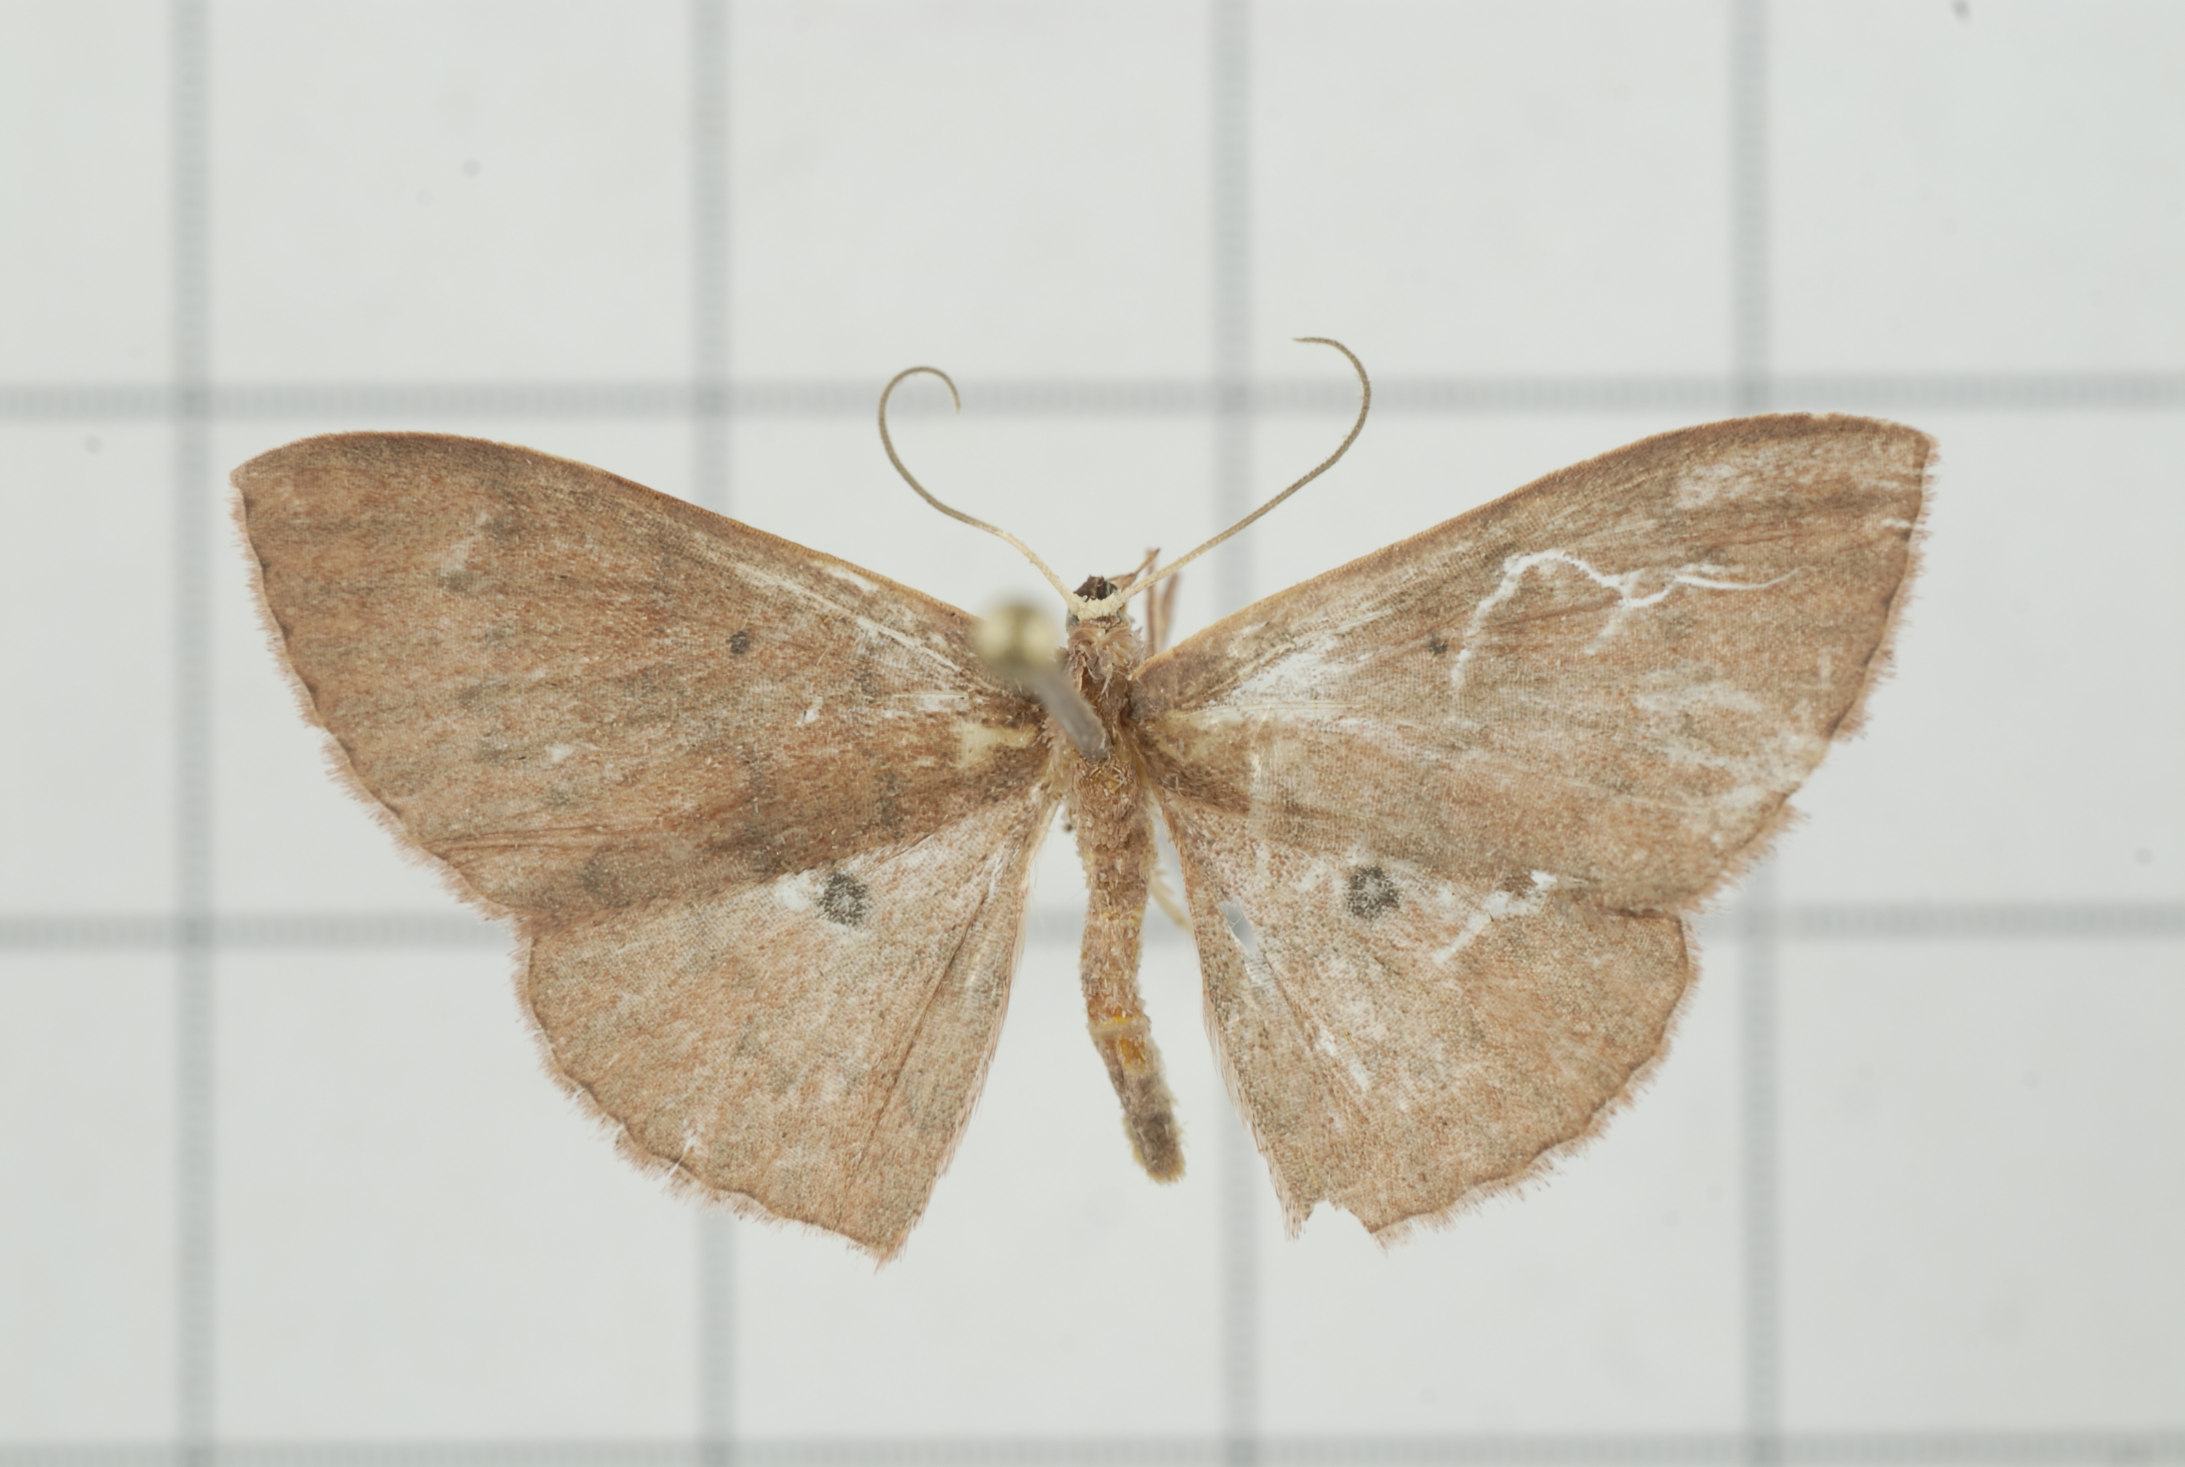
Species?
Organopoda carnearia carnearia
